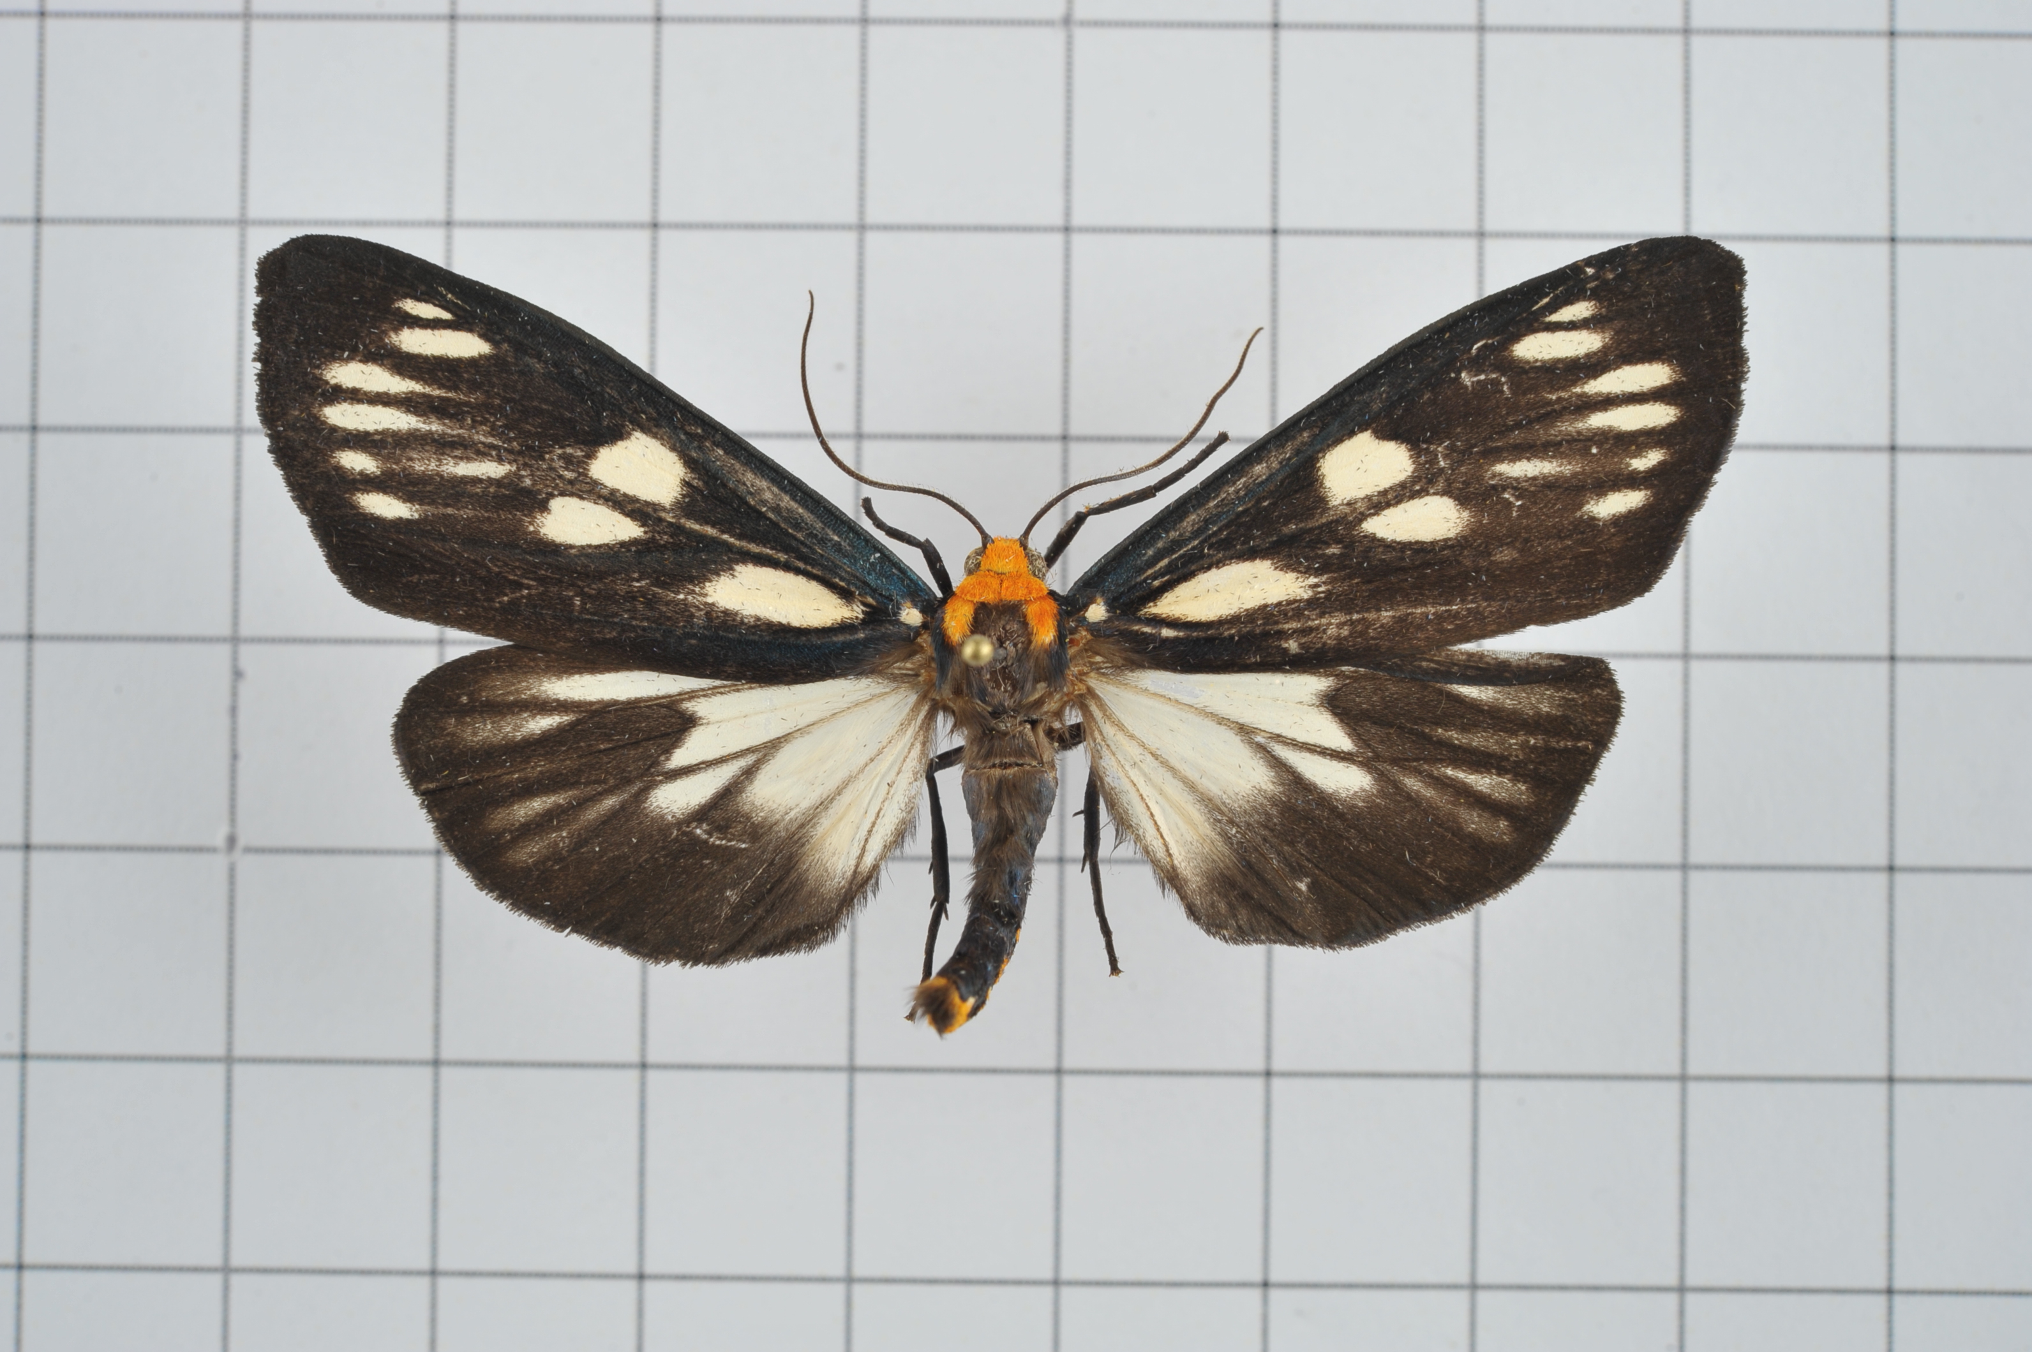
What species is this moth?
Macrobrochis gigas
